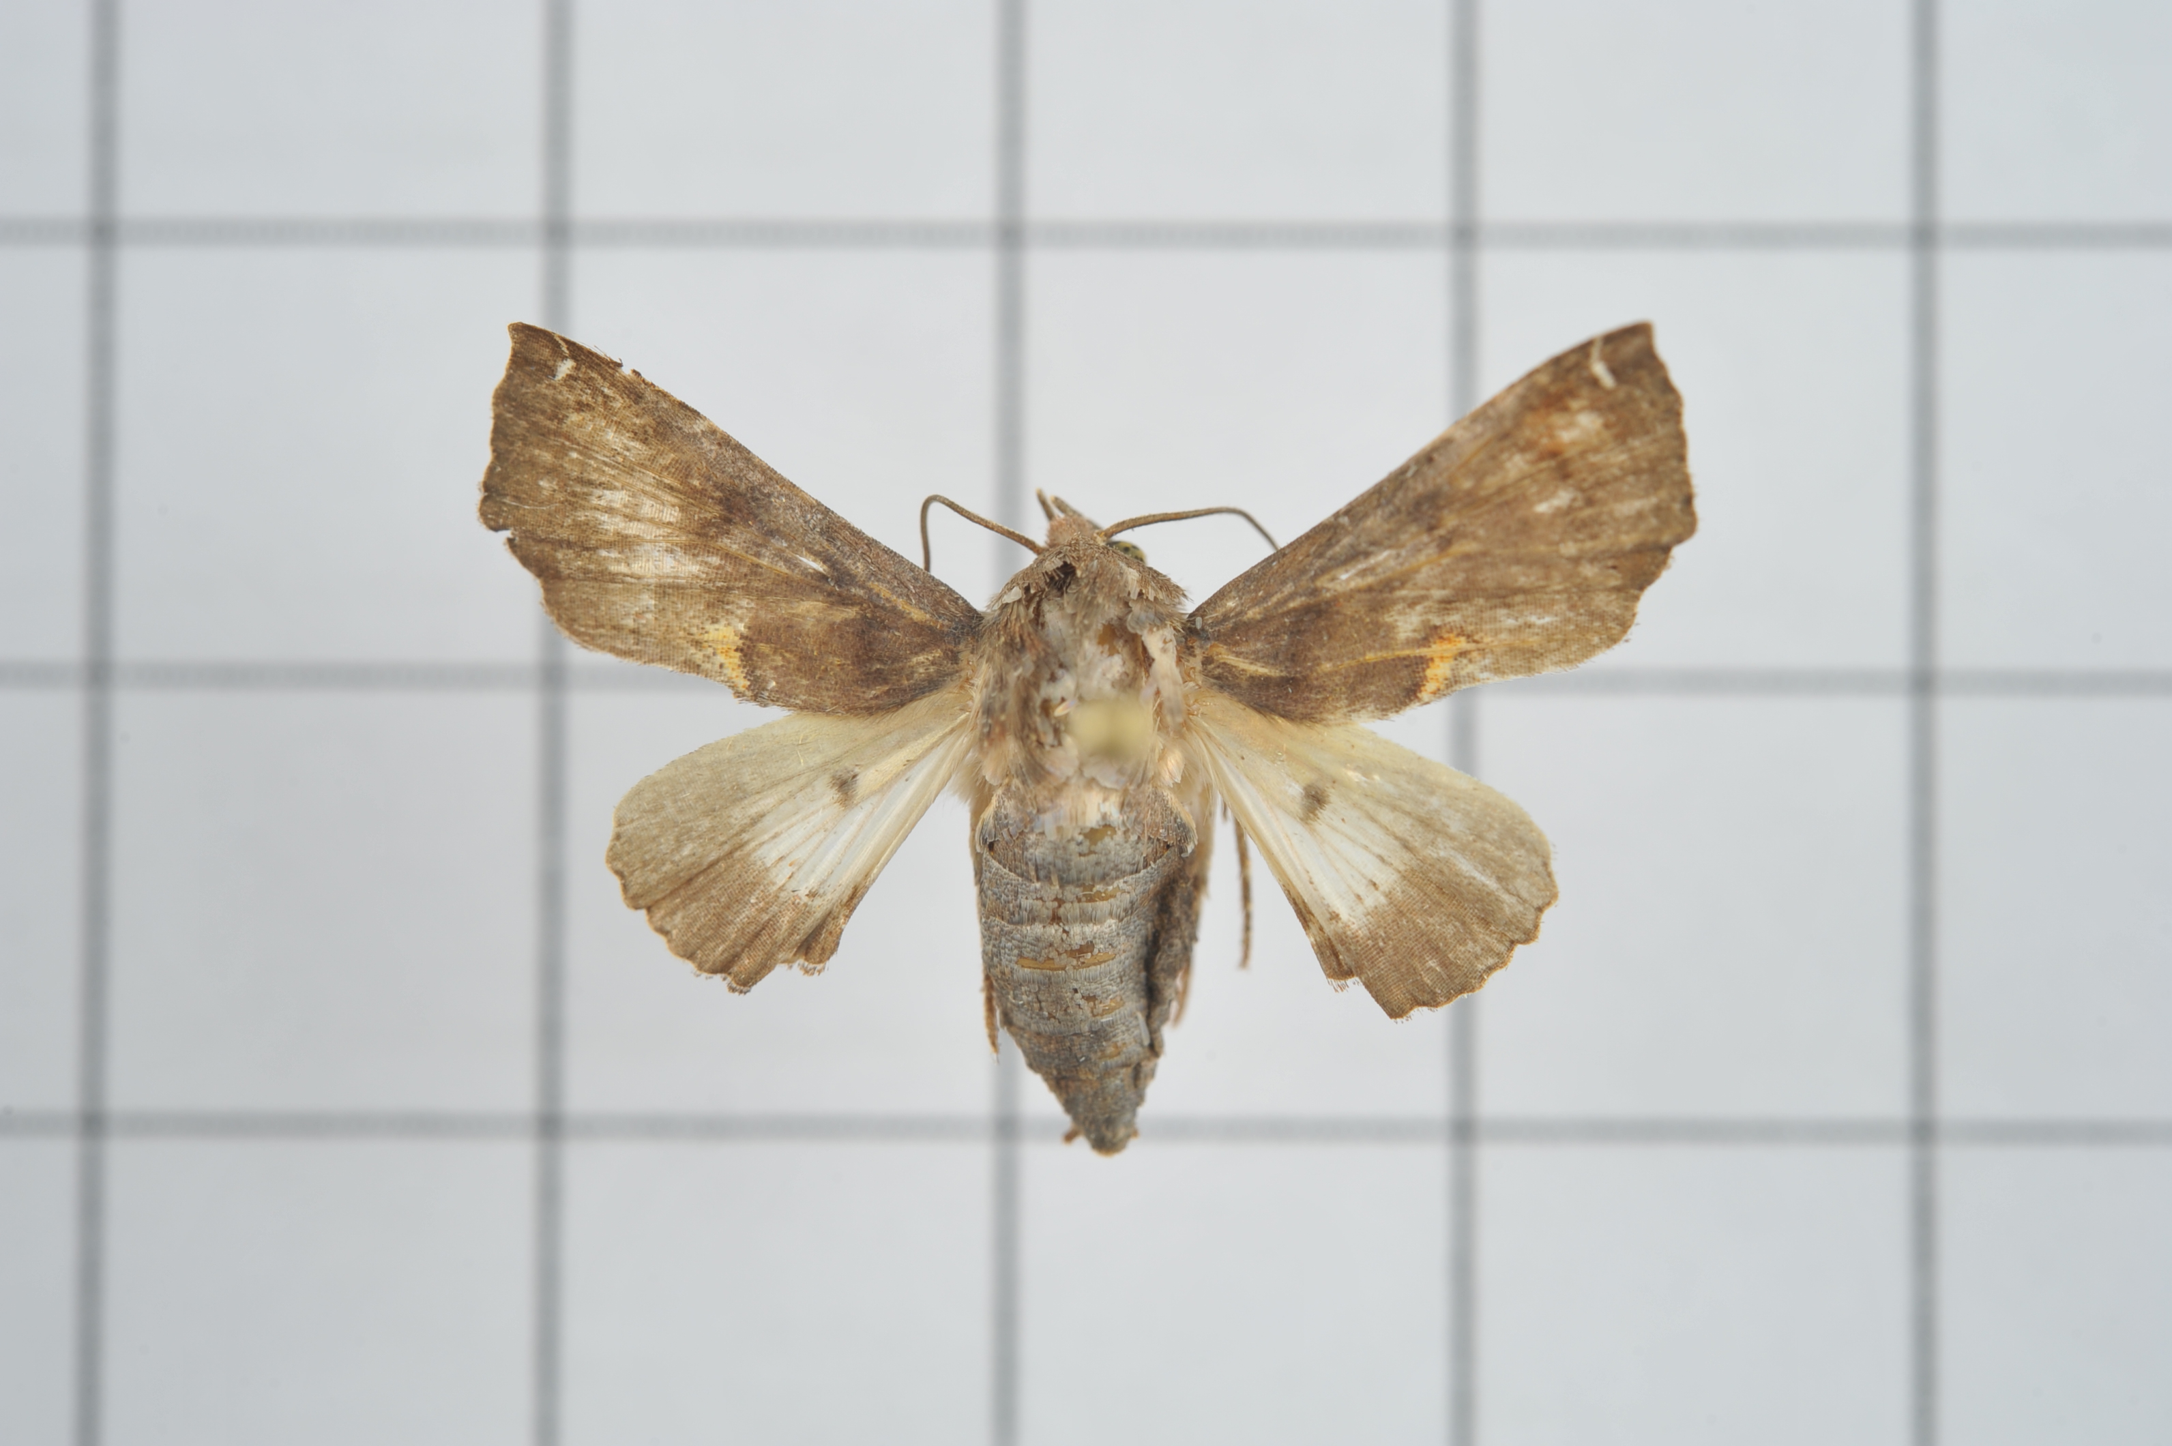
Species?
Penicillaria simplex
